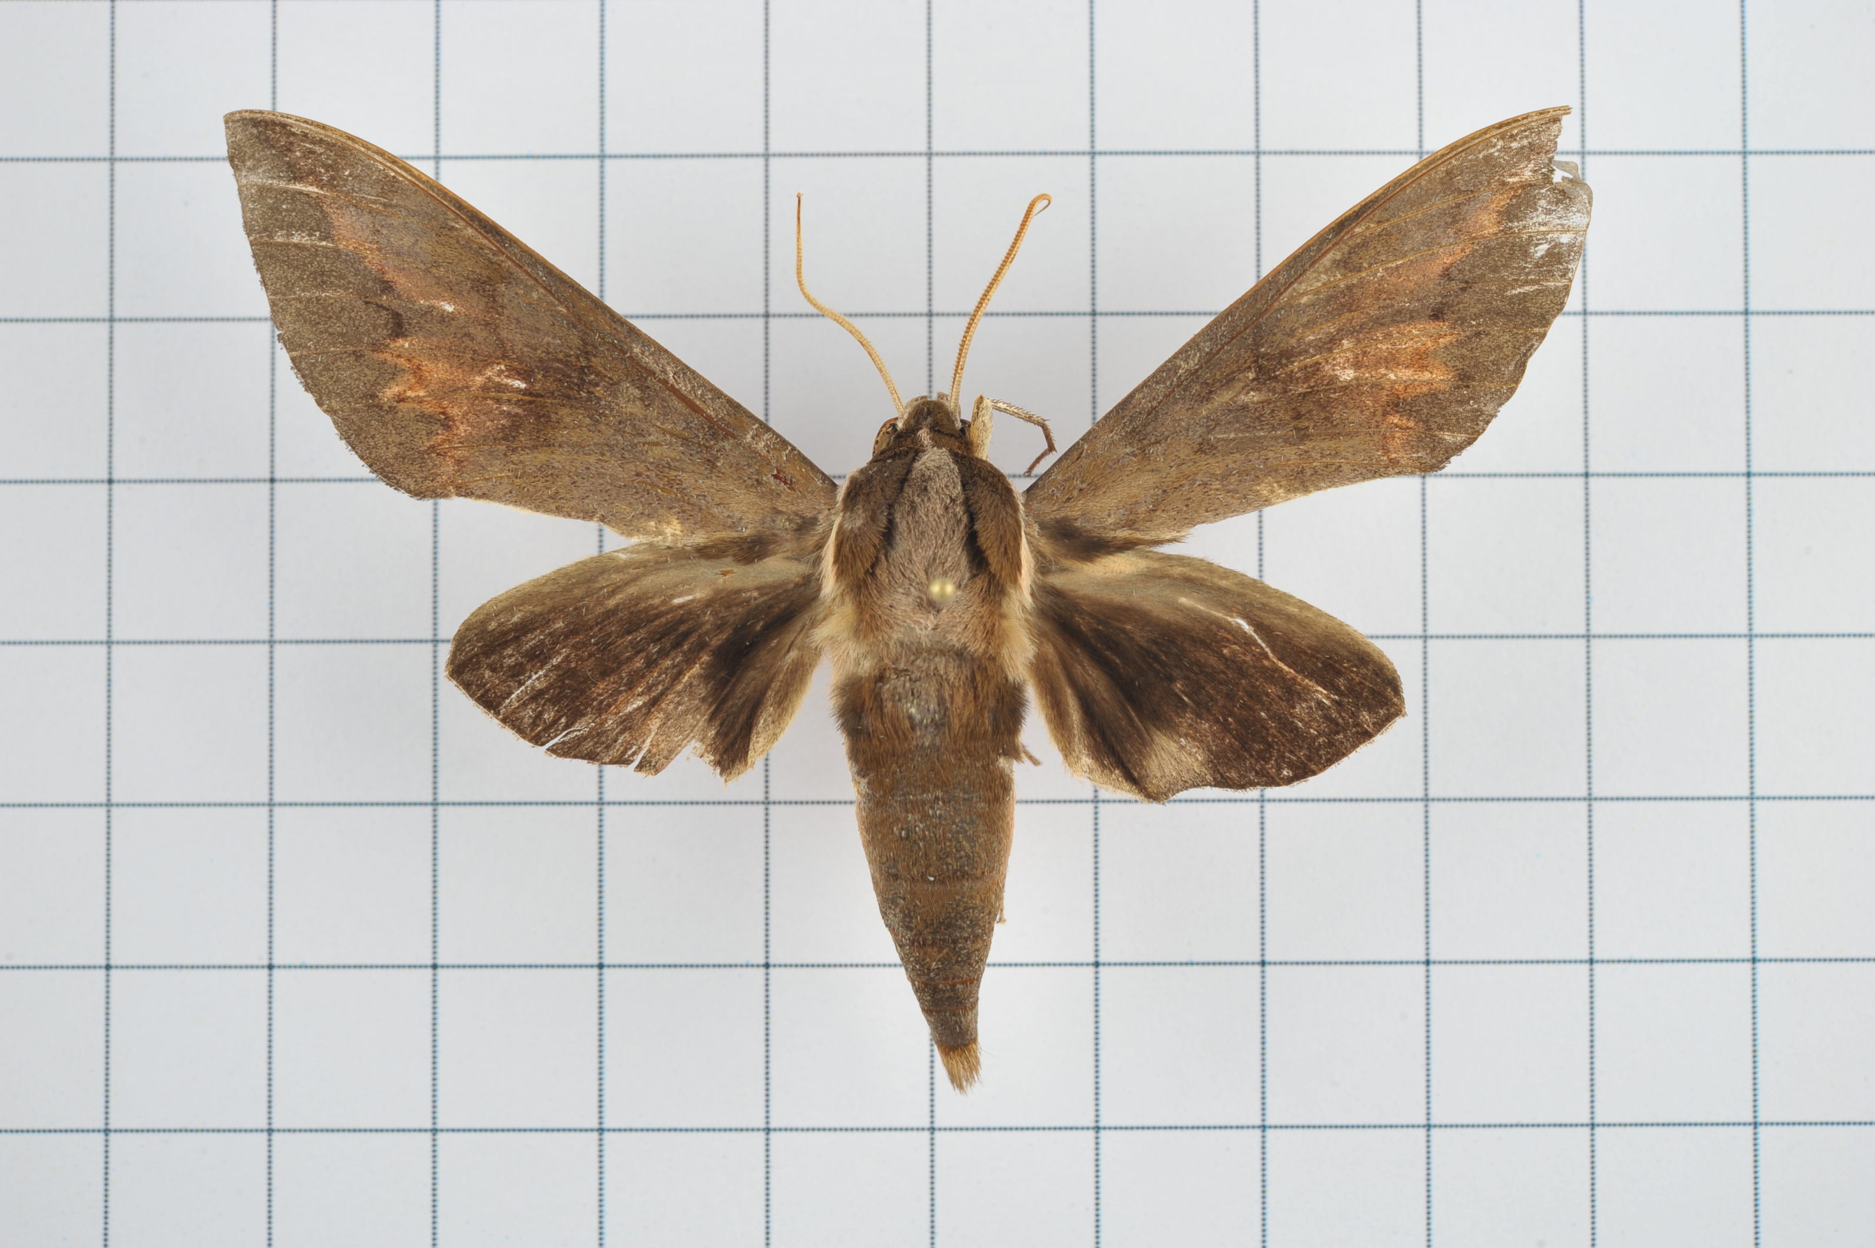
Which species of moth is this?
Acosmerycoides harterti
